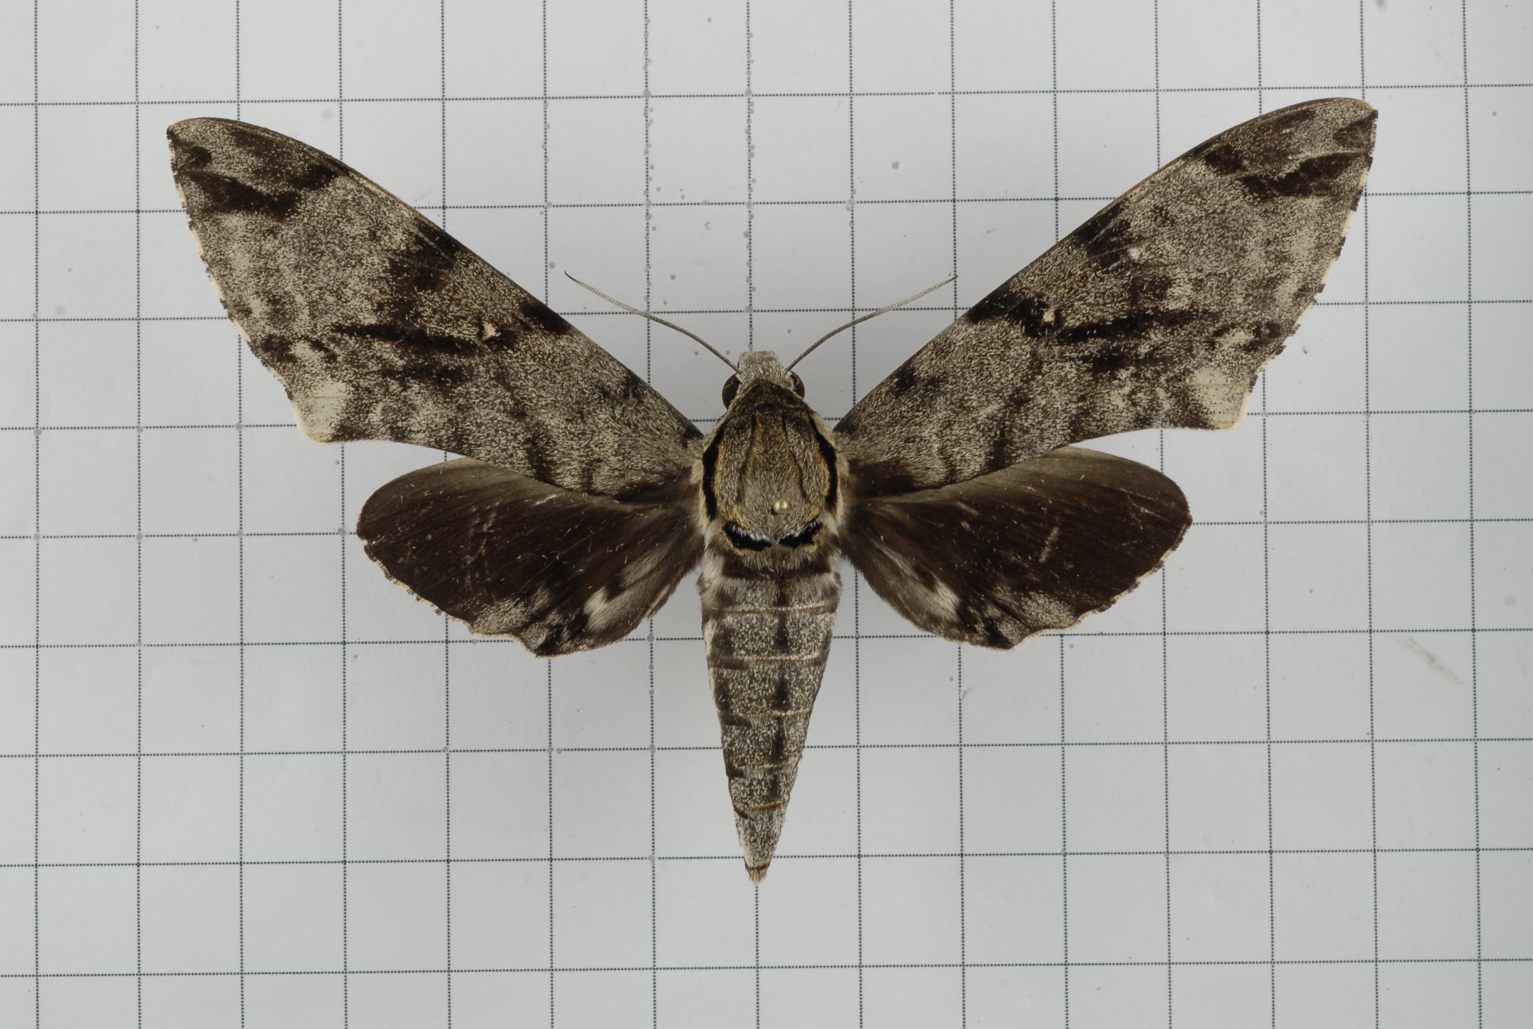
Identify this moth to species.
Notonagemia analis analis
